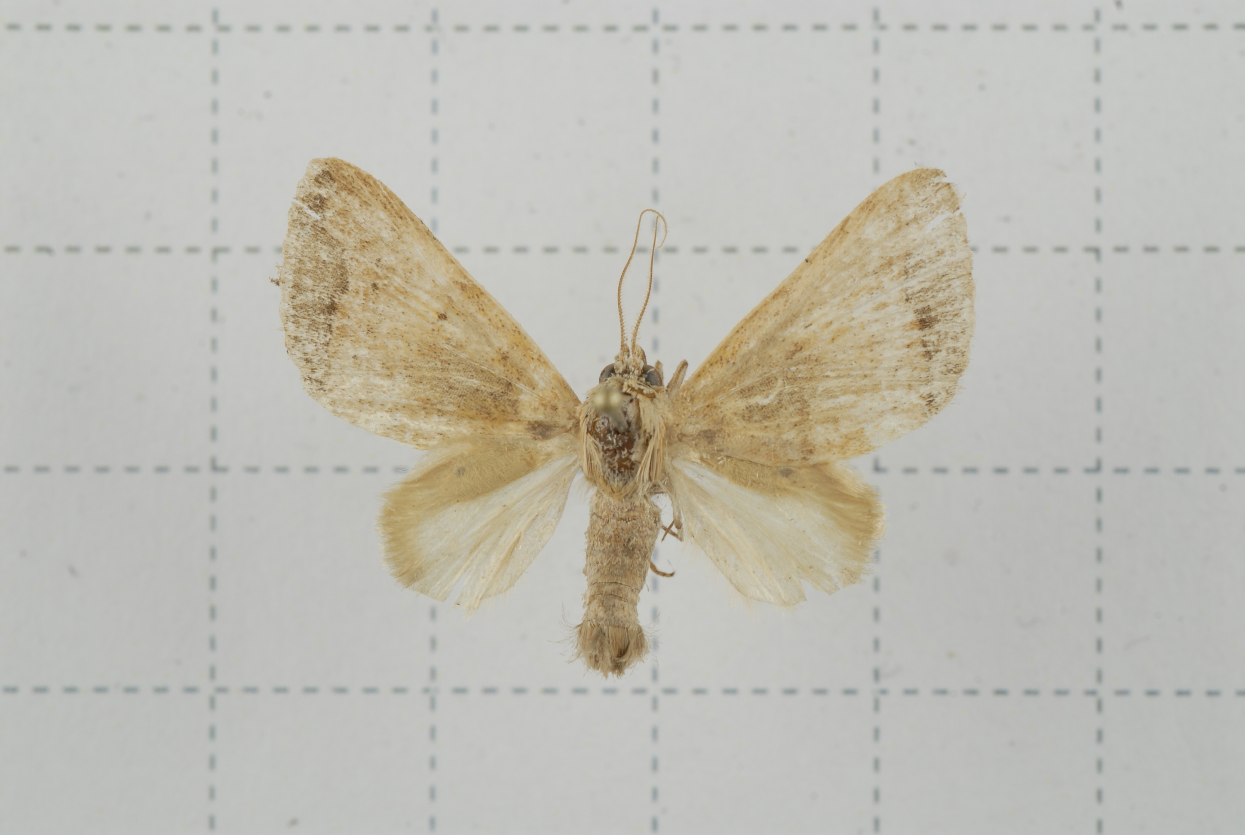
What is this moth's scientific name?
Bocula diffisa
